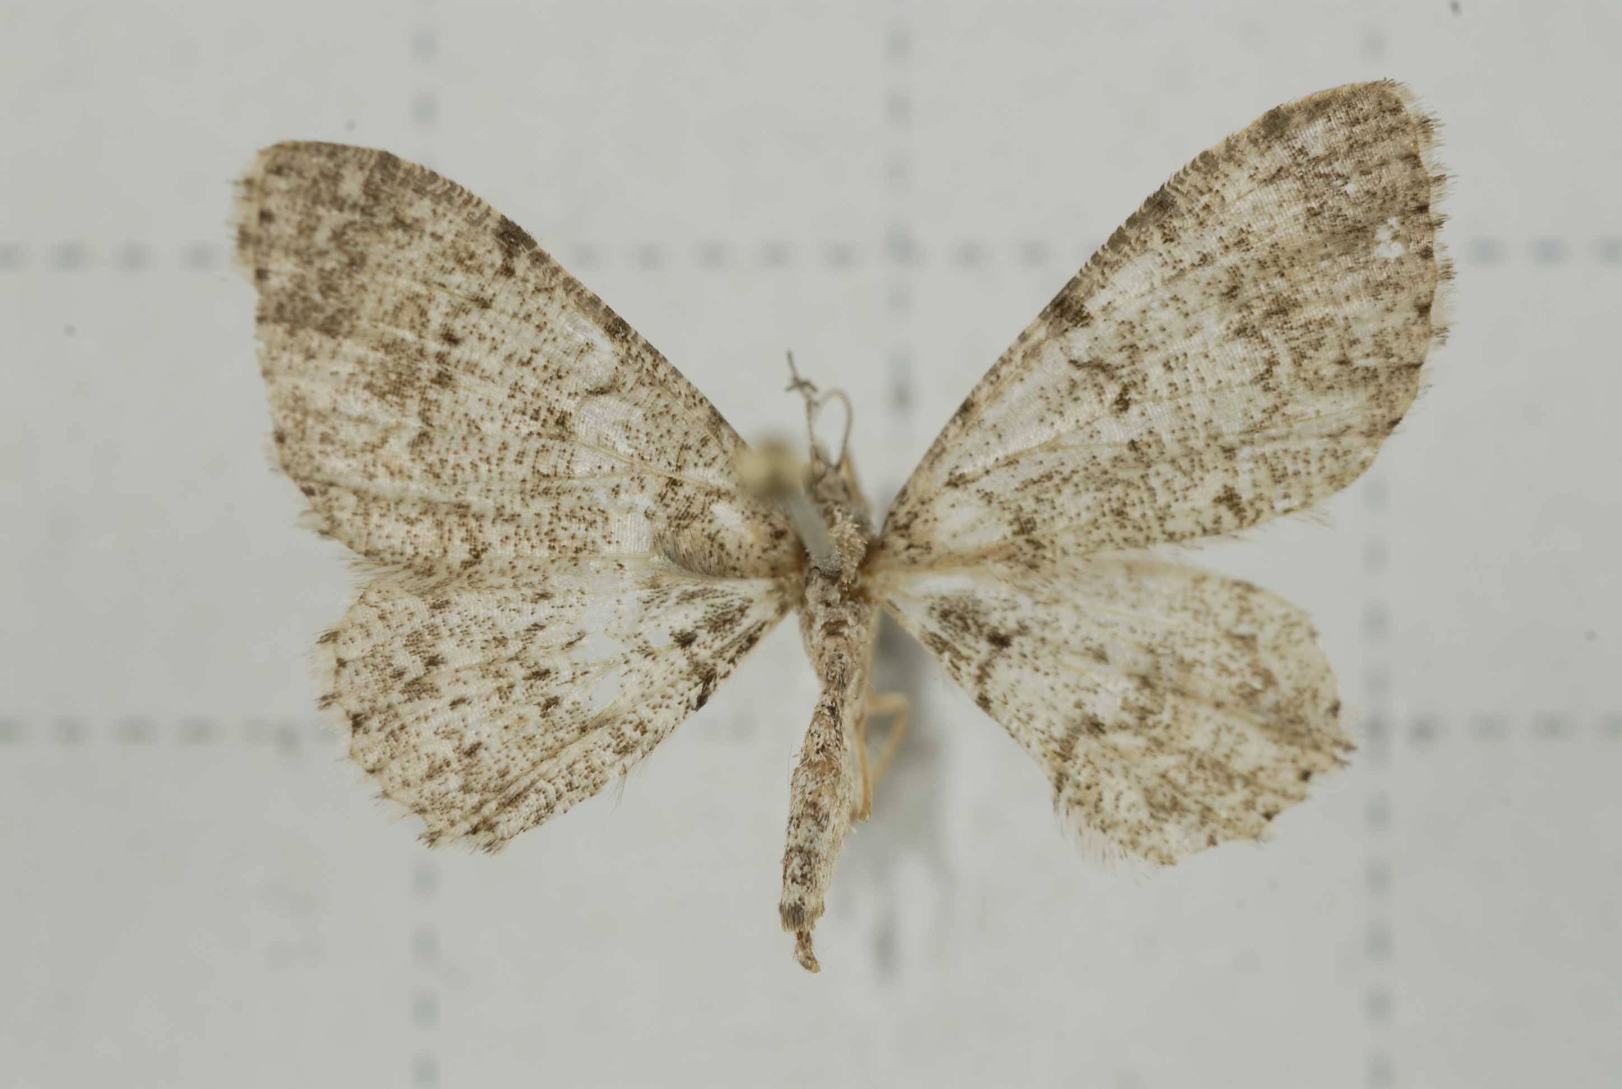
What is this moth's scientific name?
Myrioblephara simplaria simplaria
